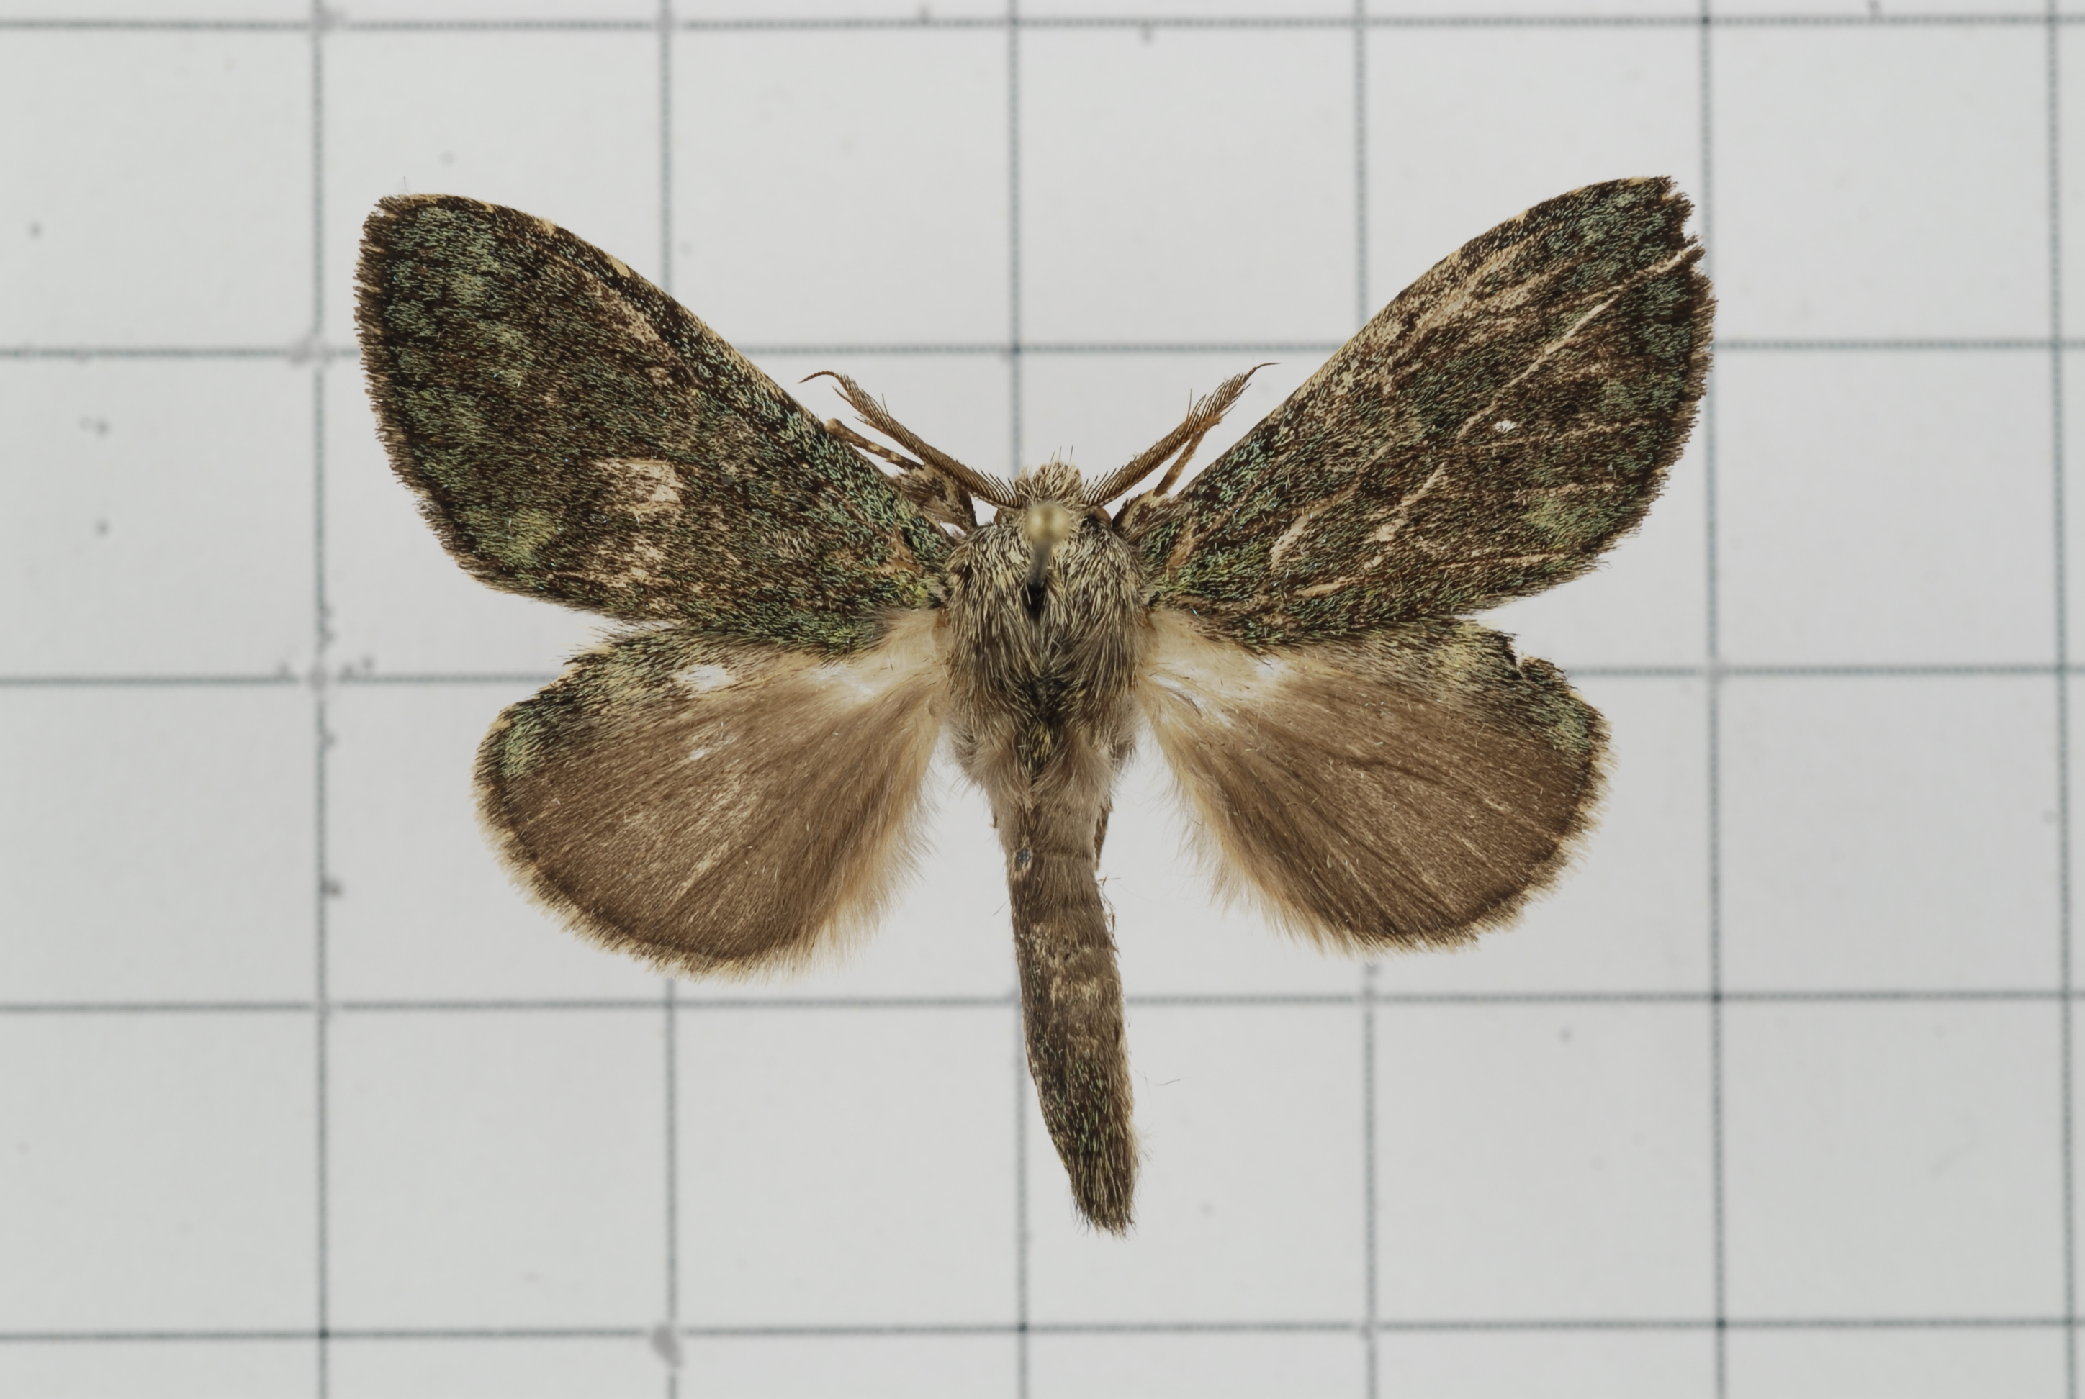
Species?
Syntypistis viridipicta
